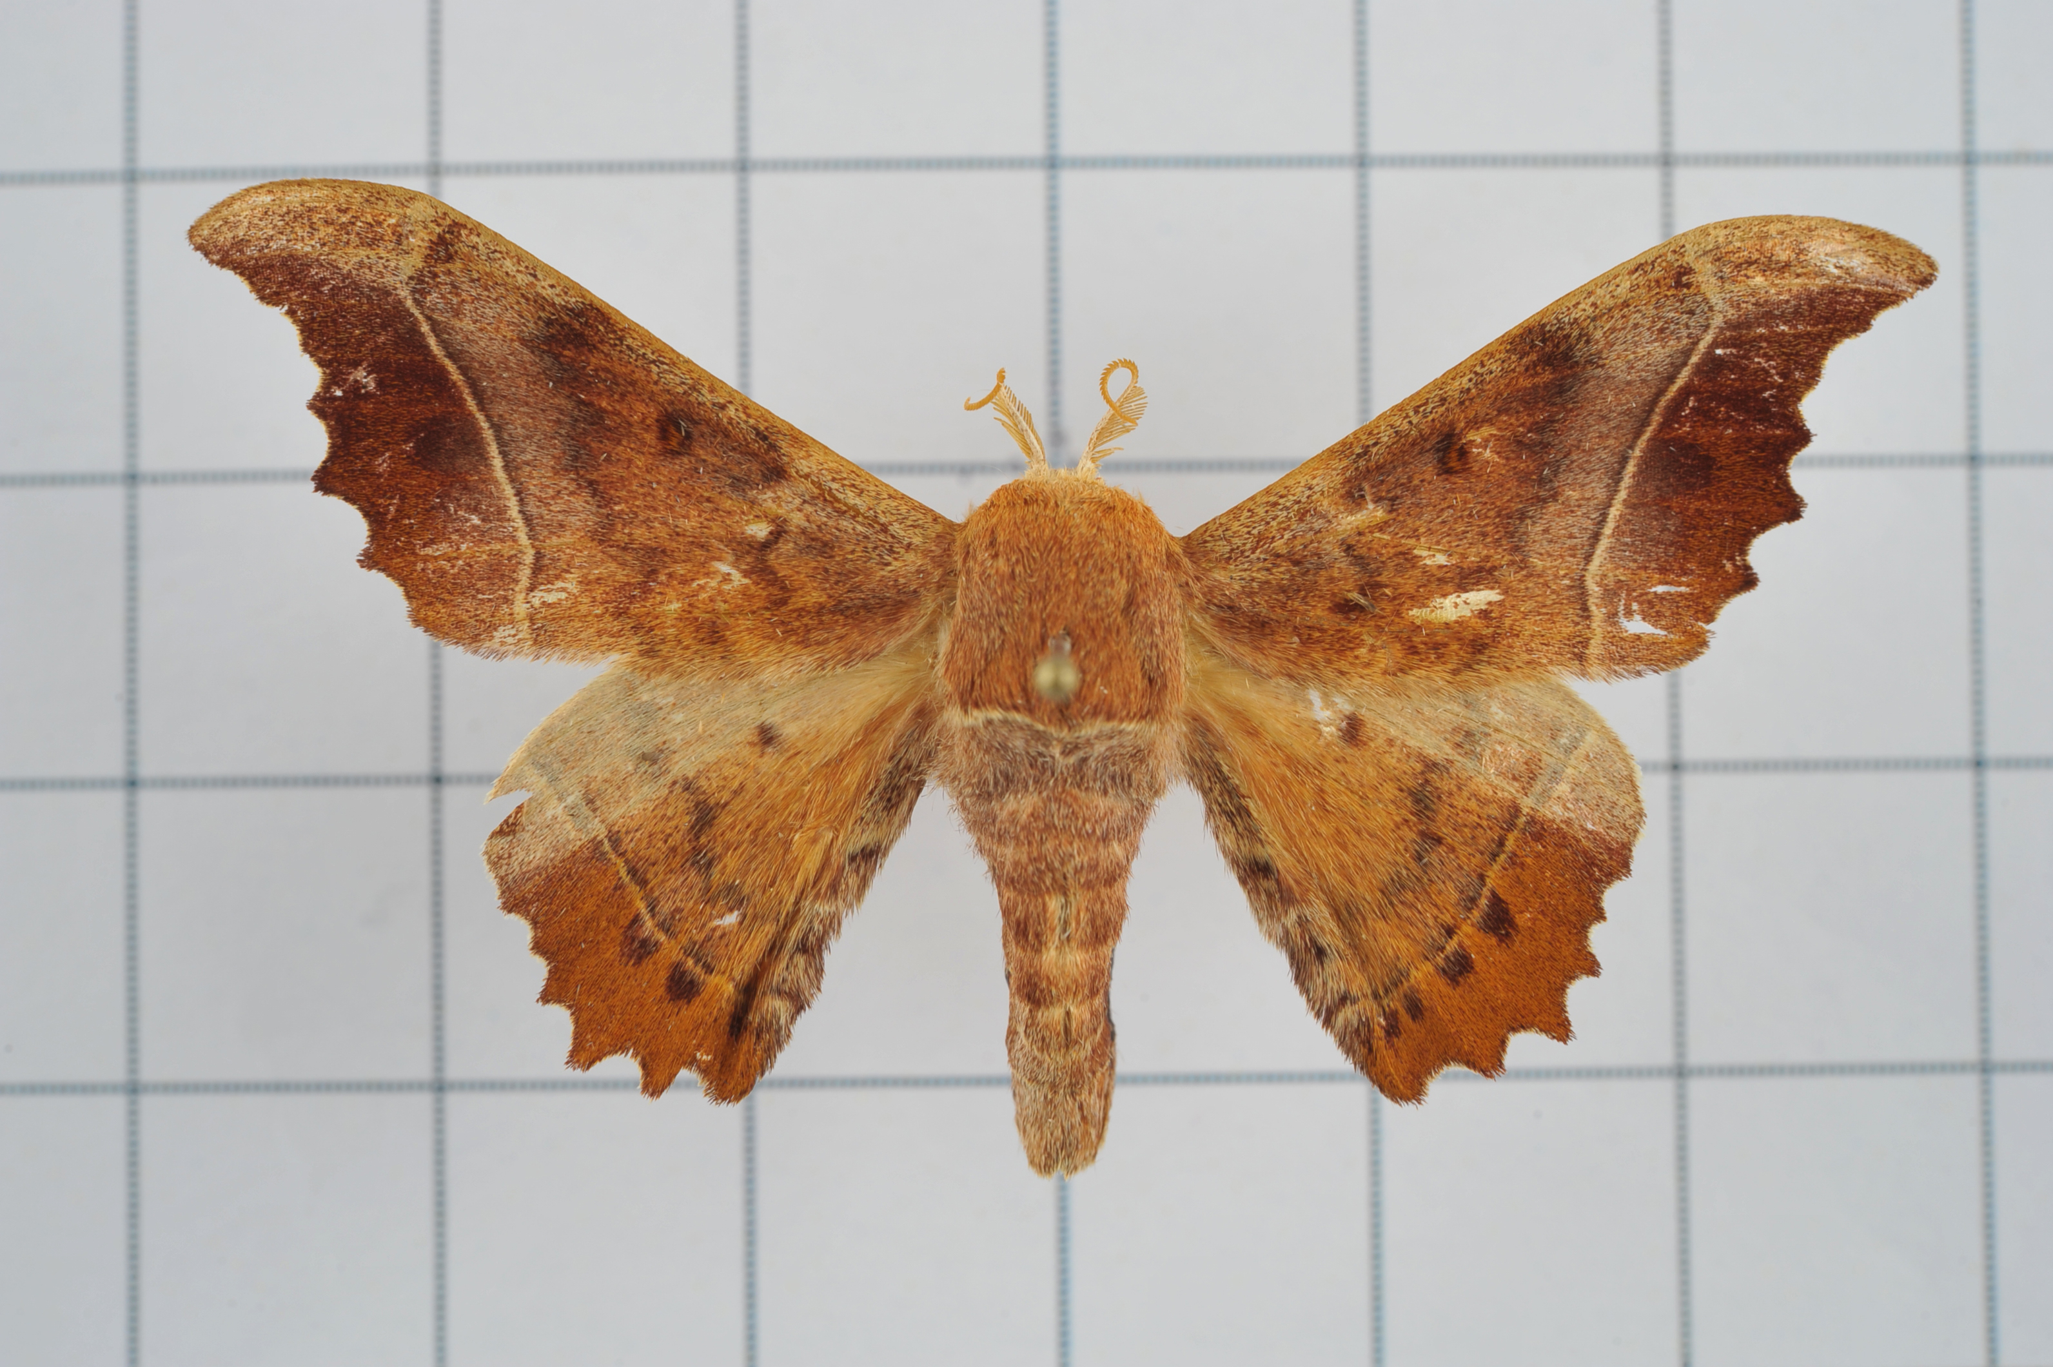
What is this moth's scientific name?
Oberthueria formosibia
